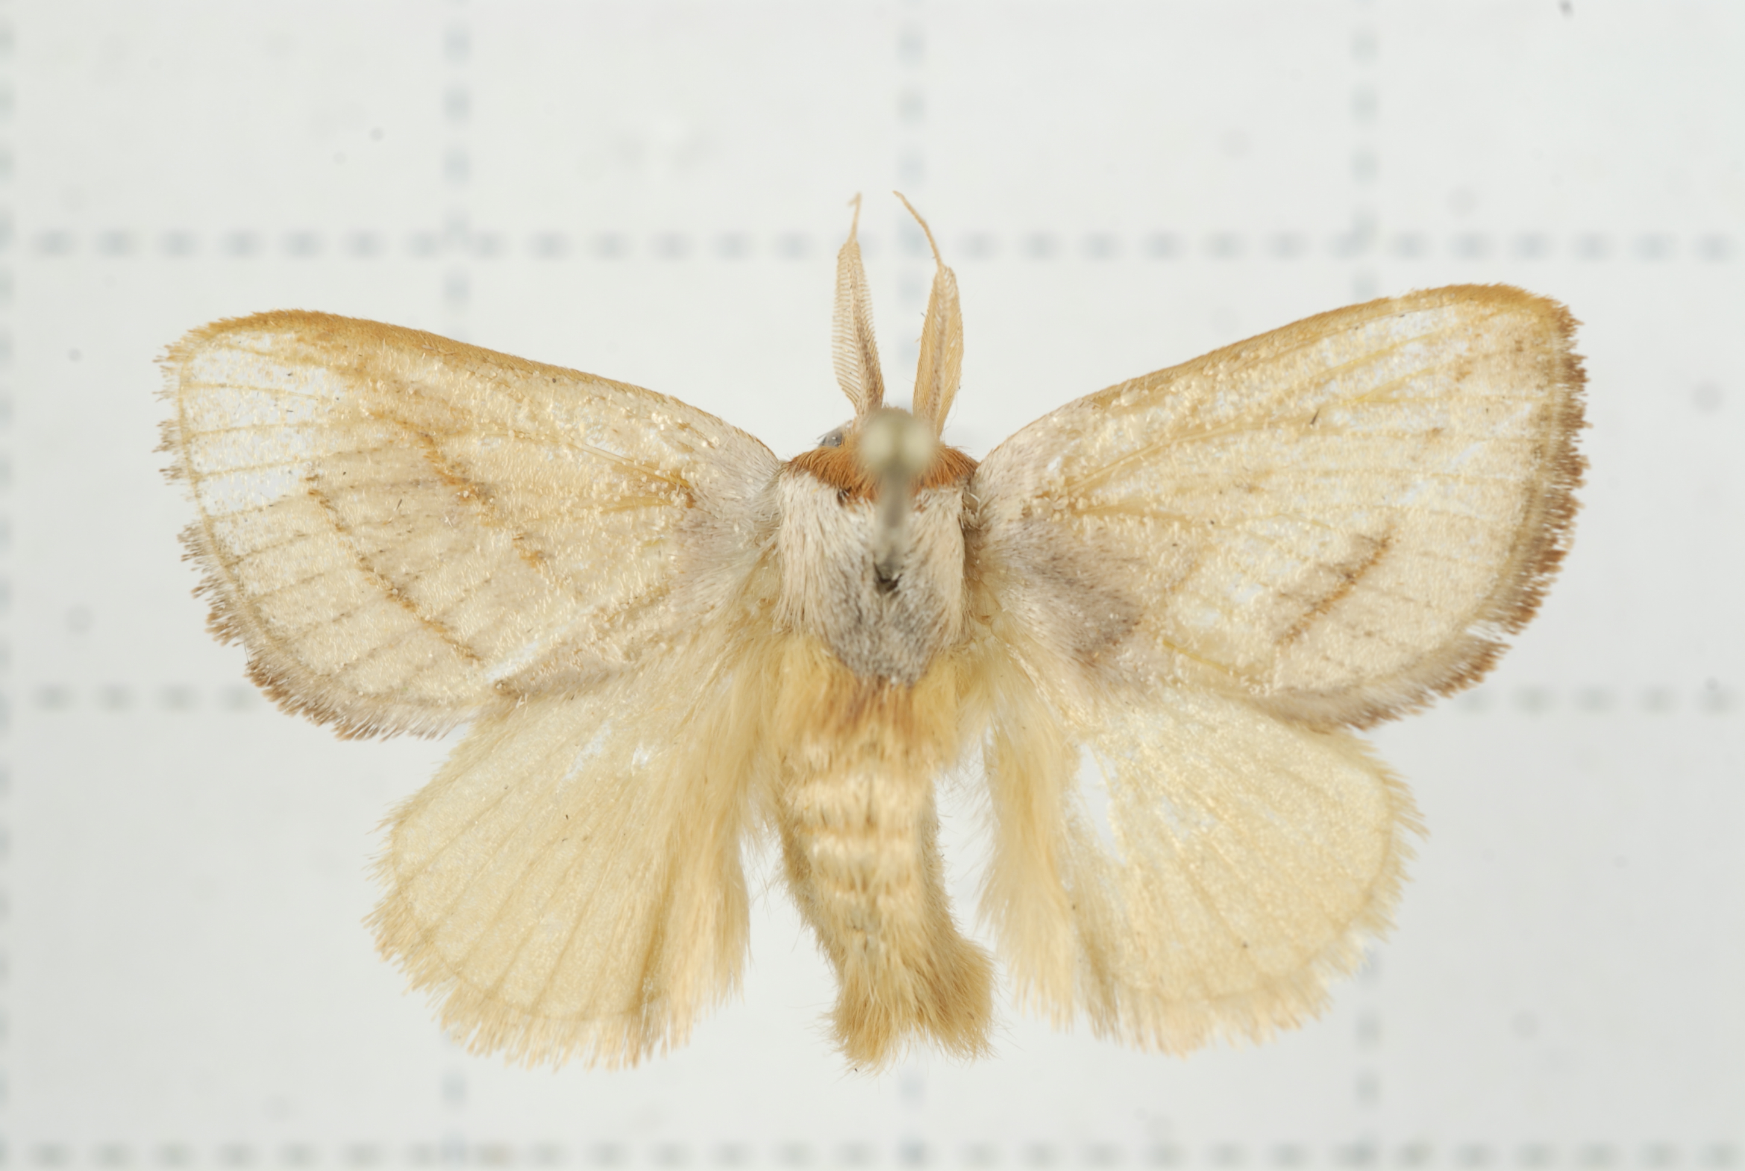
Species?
Cania heppneri
